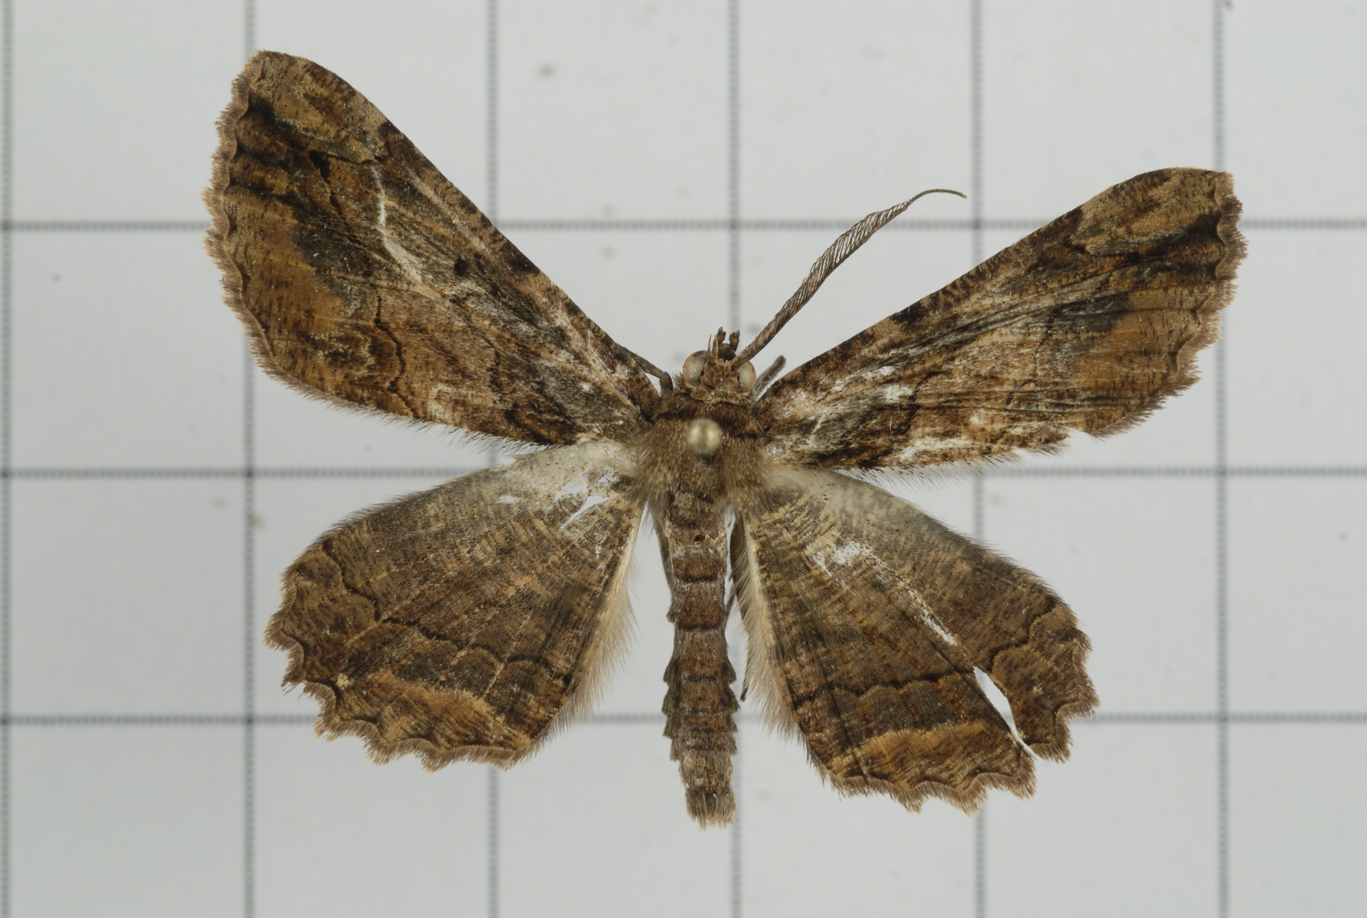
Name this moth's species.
Menophra mitsundoi
